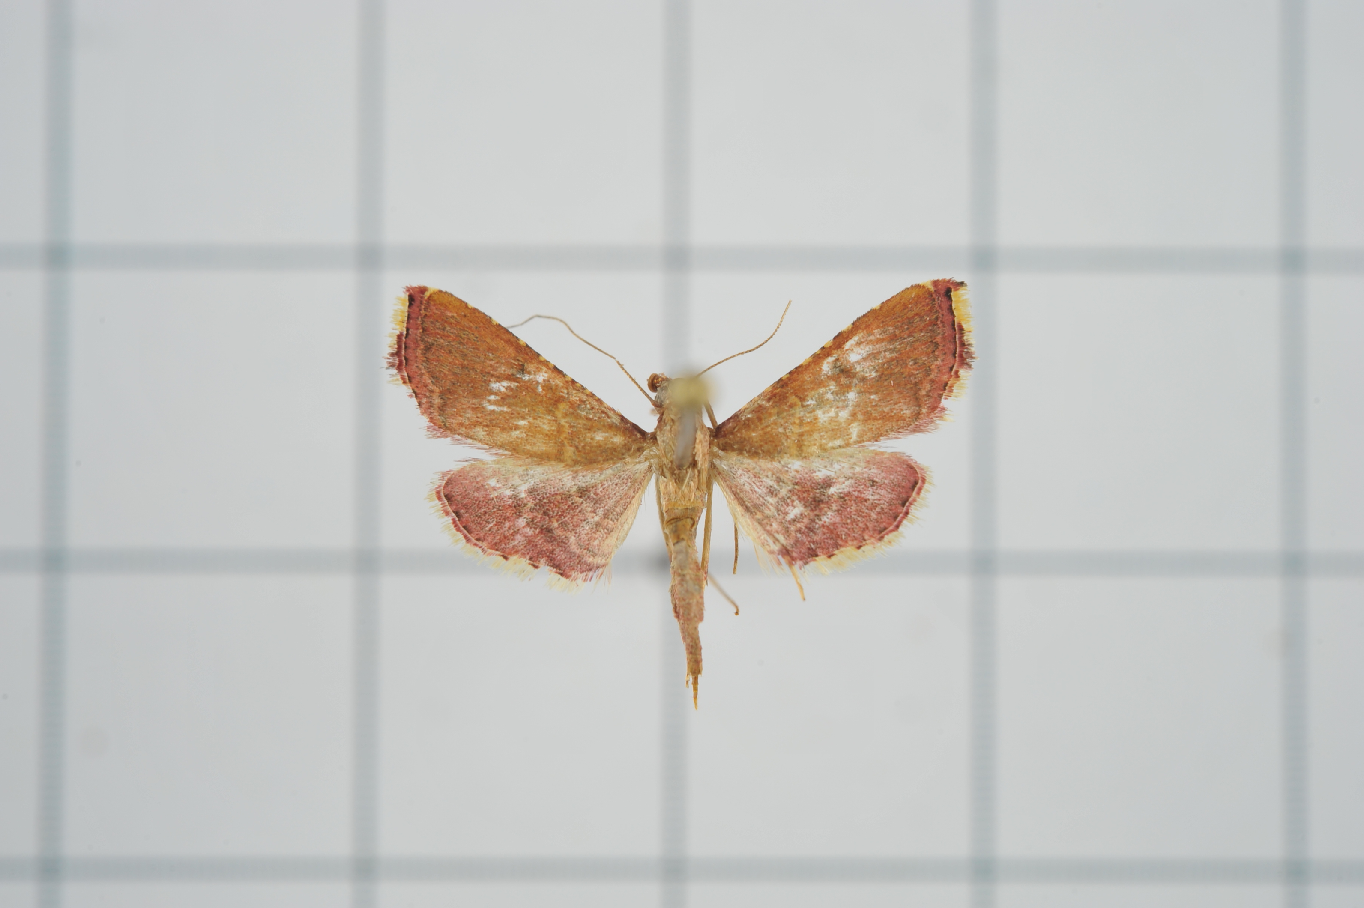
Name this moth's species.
Endotricha olivacealis
